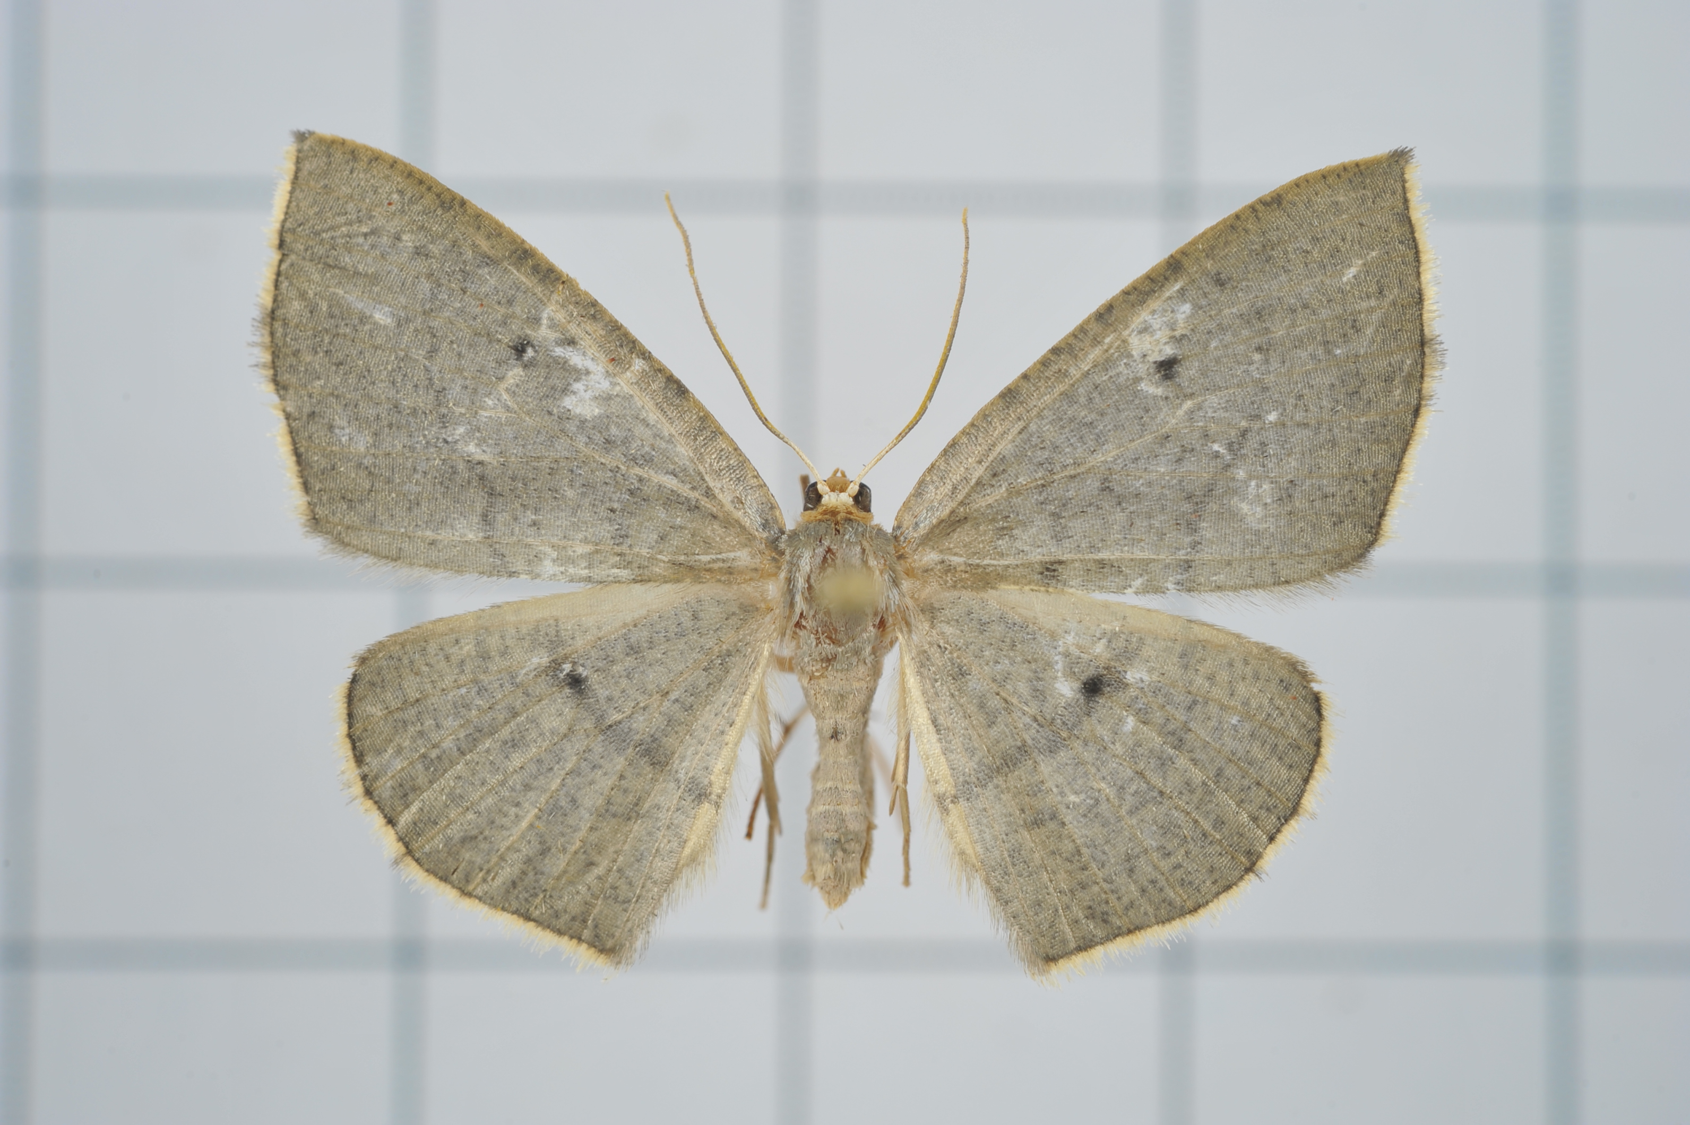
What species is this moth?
Rhynchobapta flavicostaria
